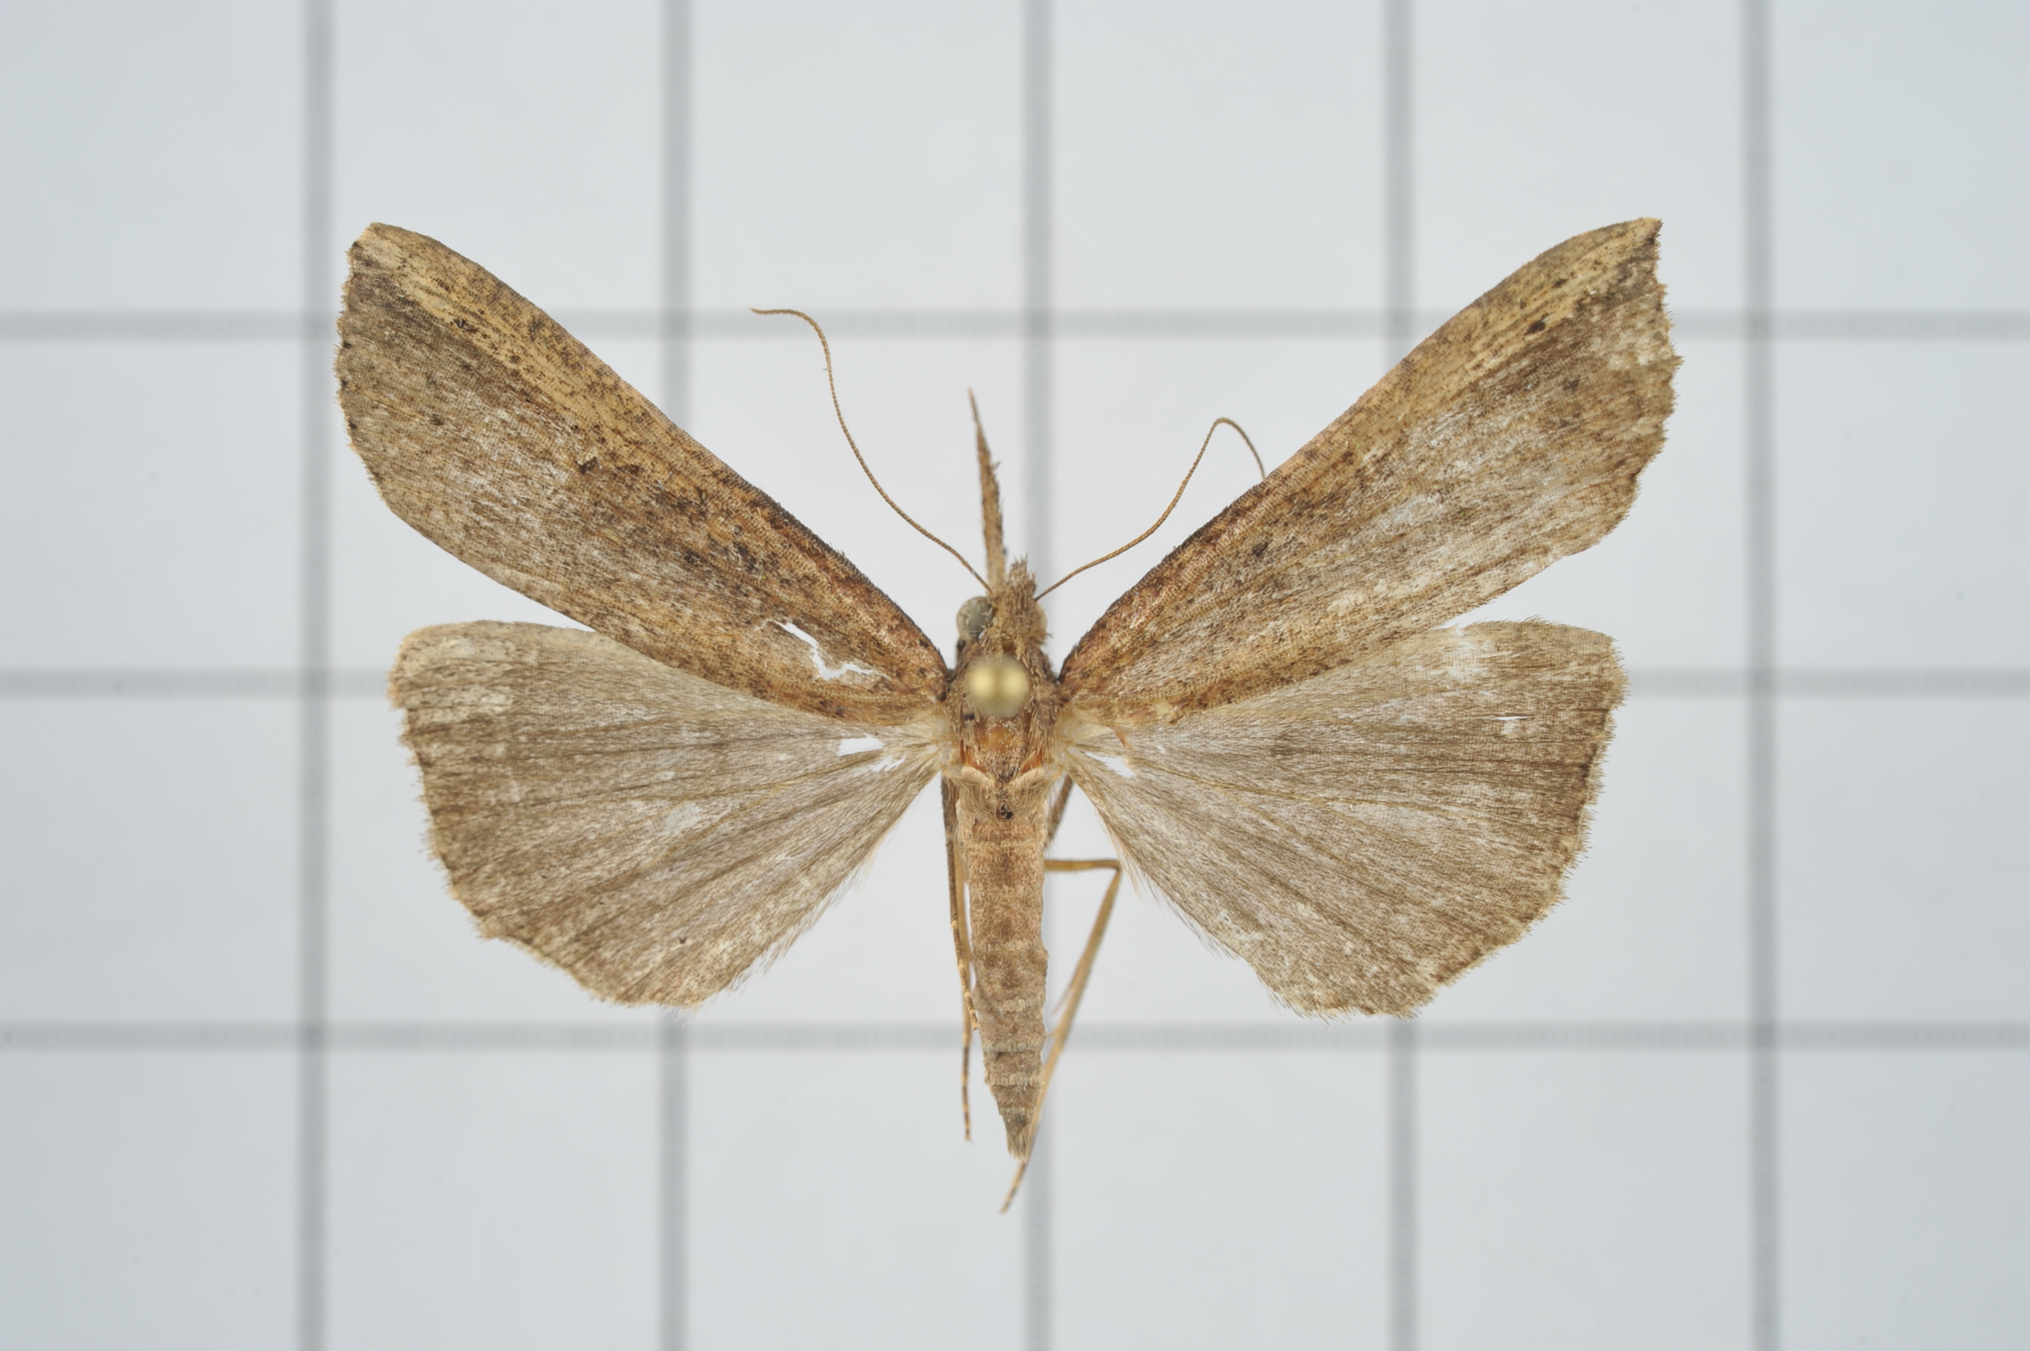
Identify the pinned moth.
Hypena longipennis
